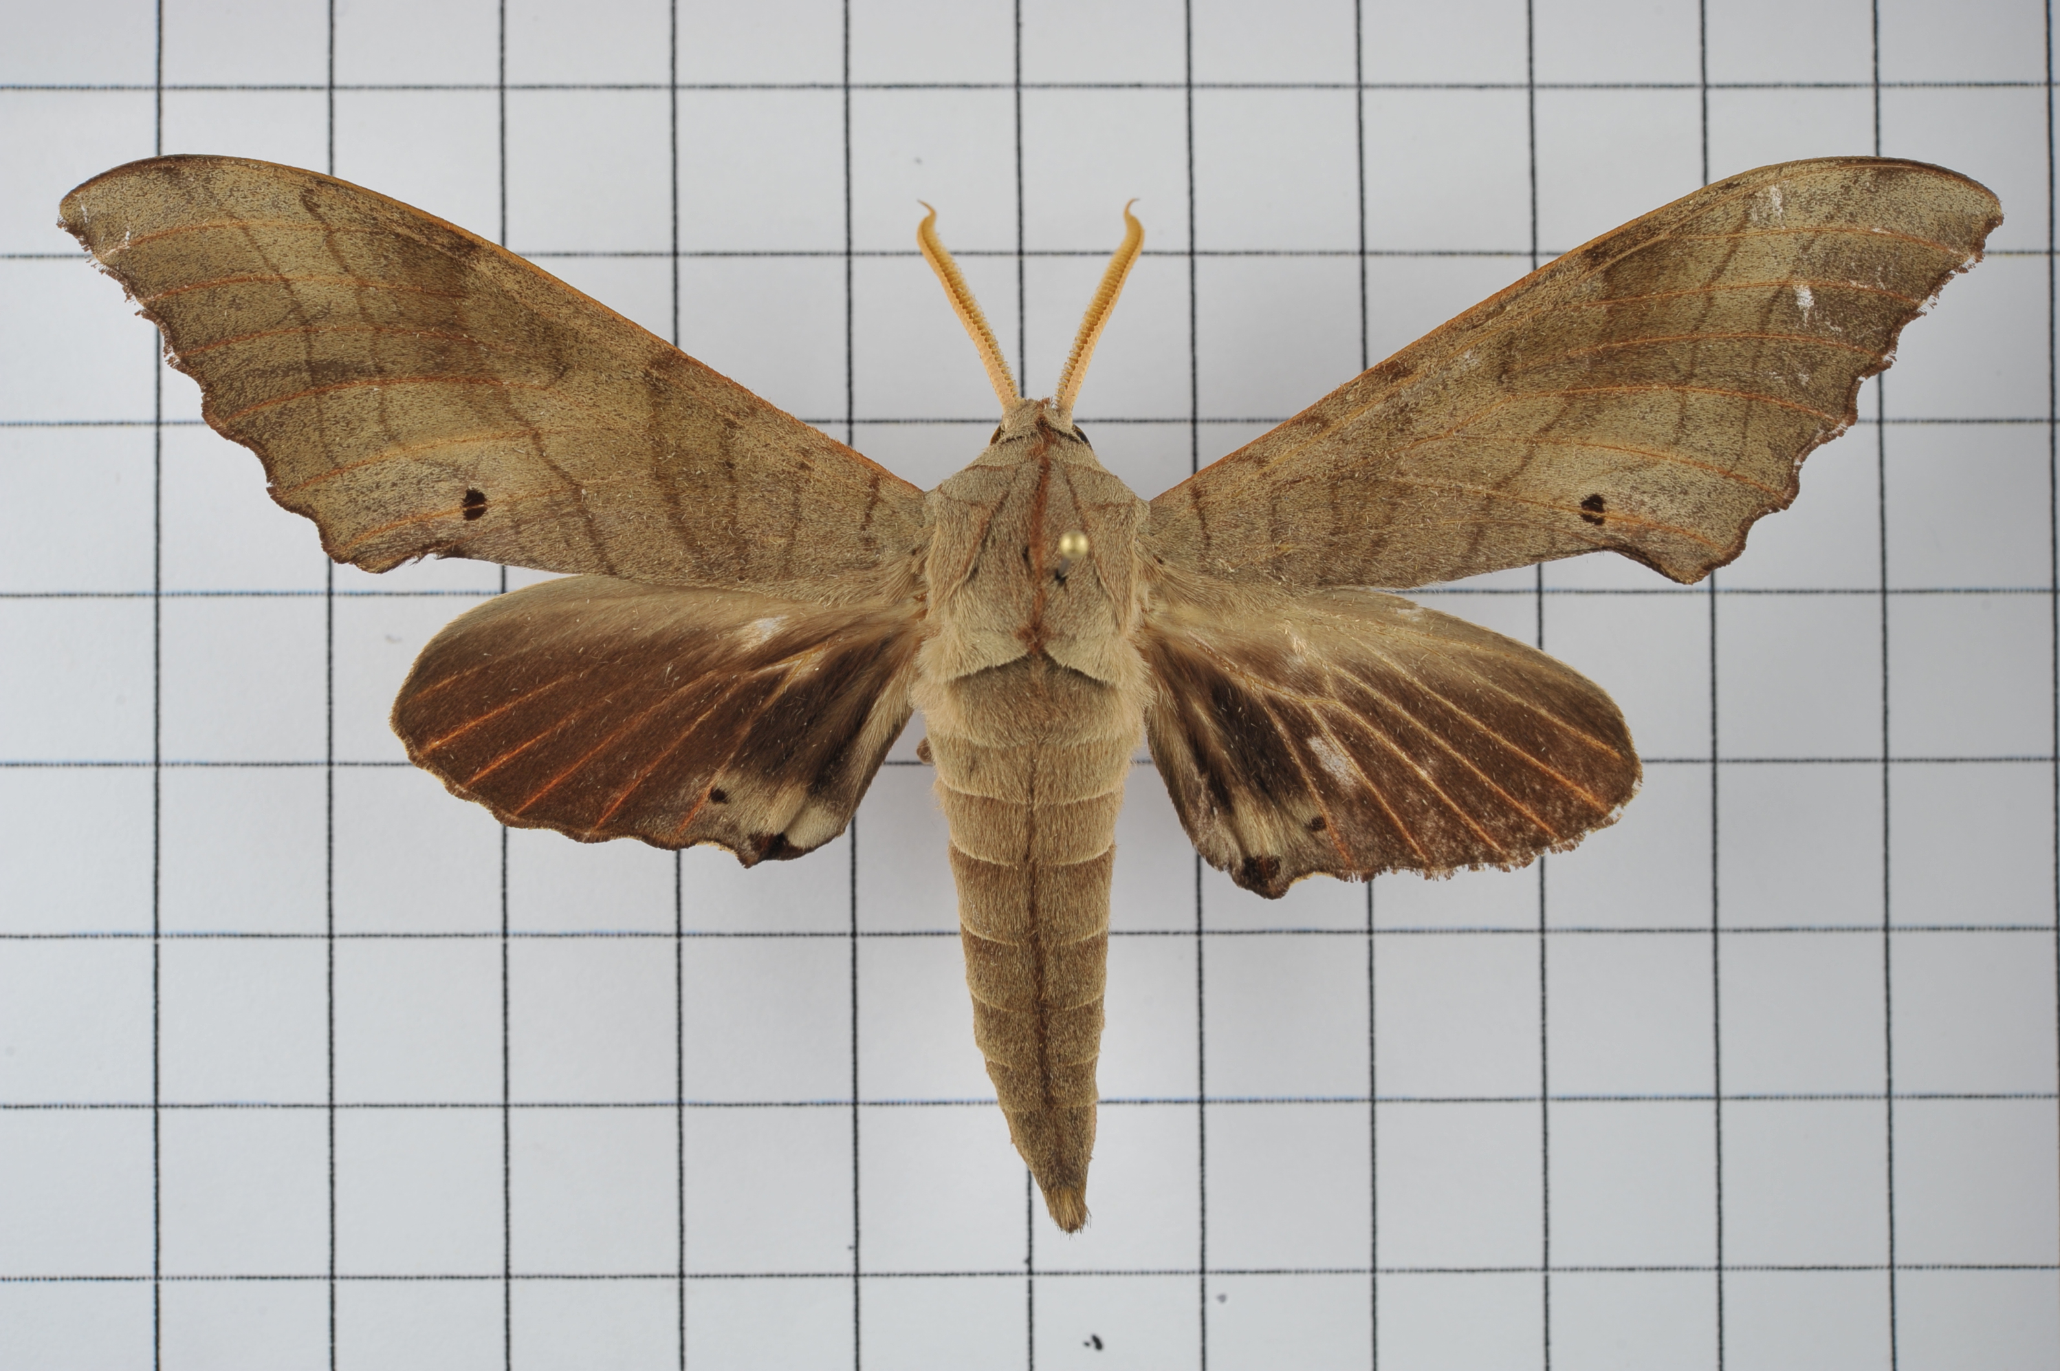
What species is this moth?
Marumba sperchius sperchius
